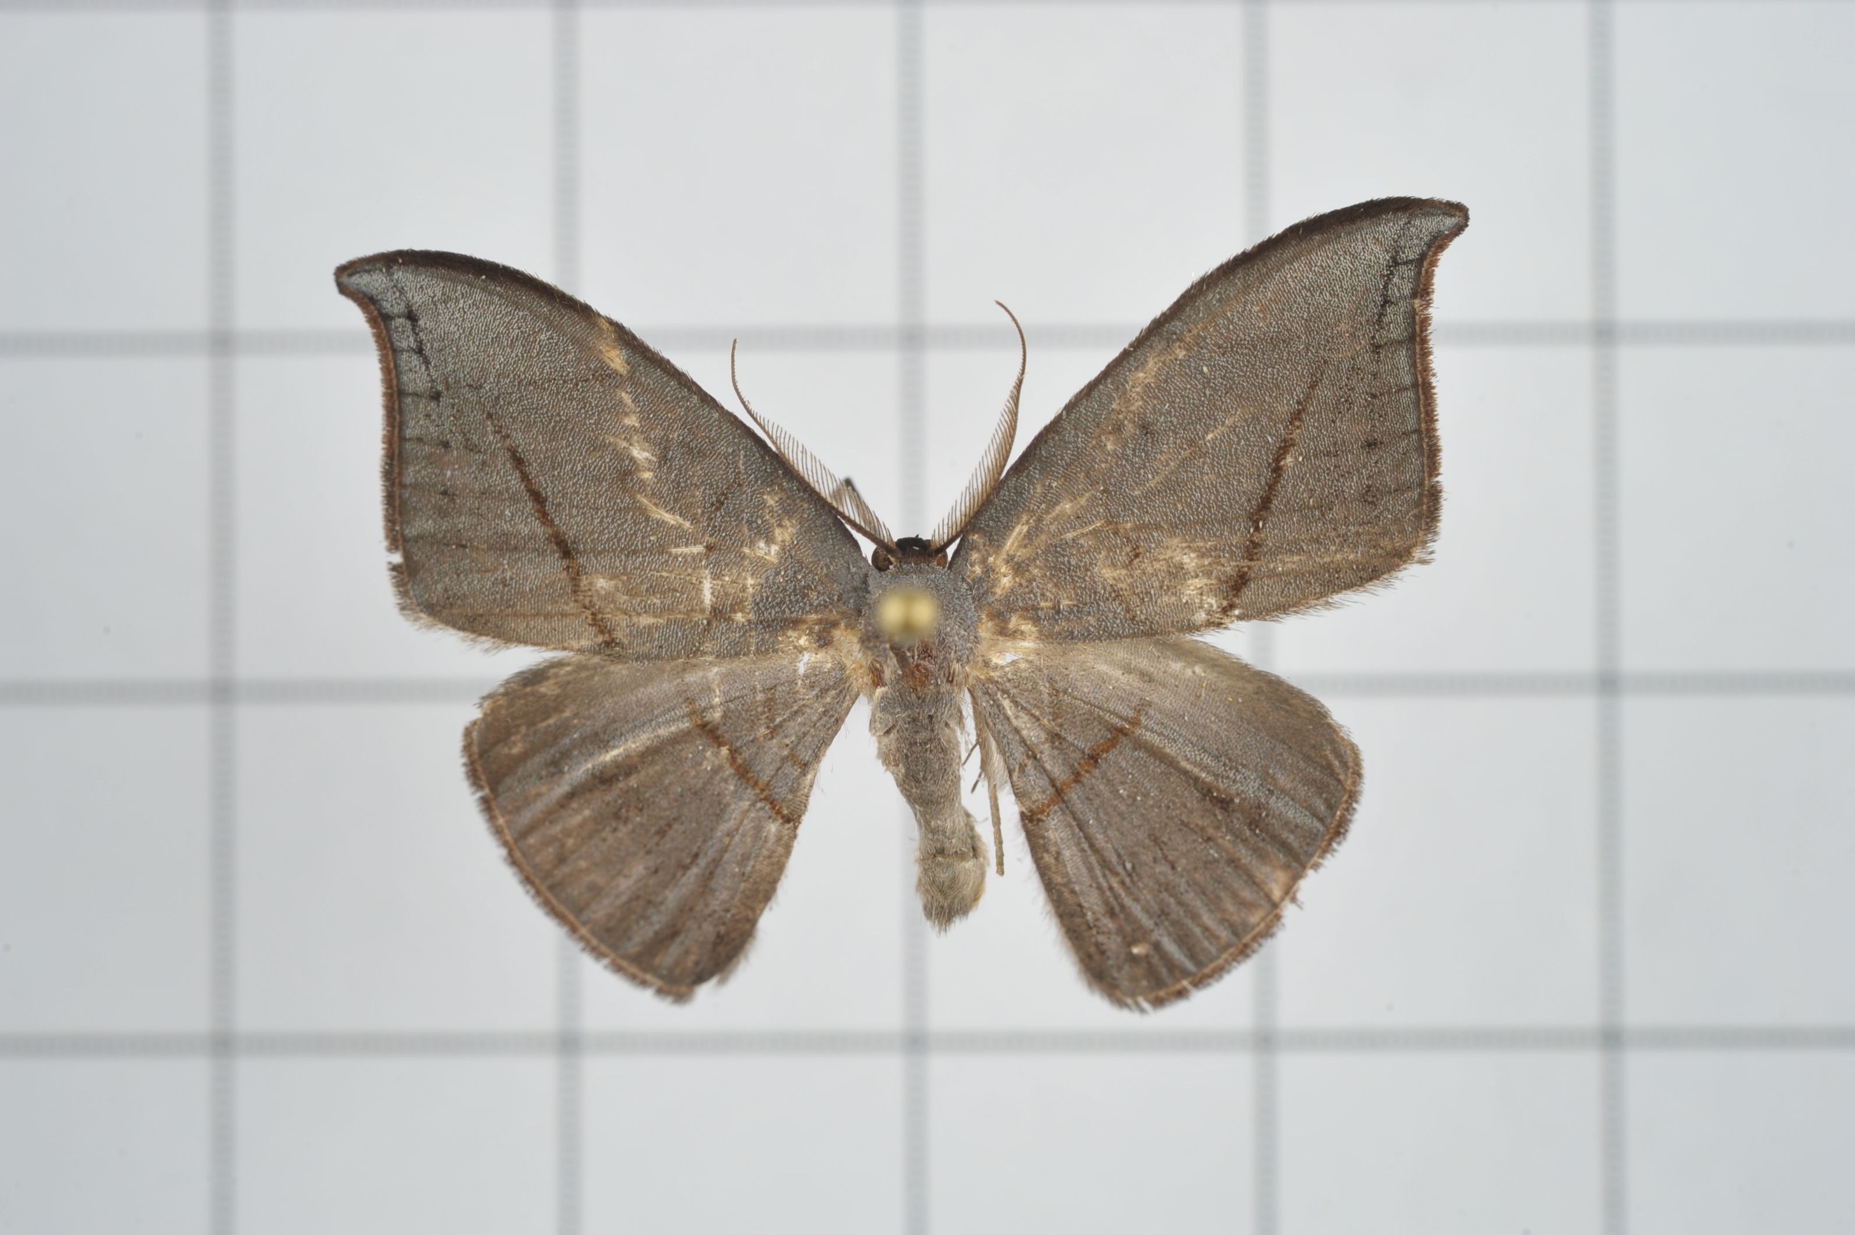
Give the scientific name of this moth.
Albara reversaria opalescens
